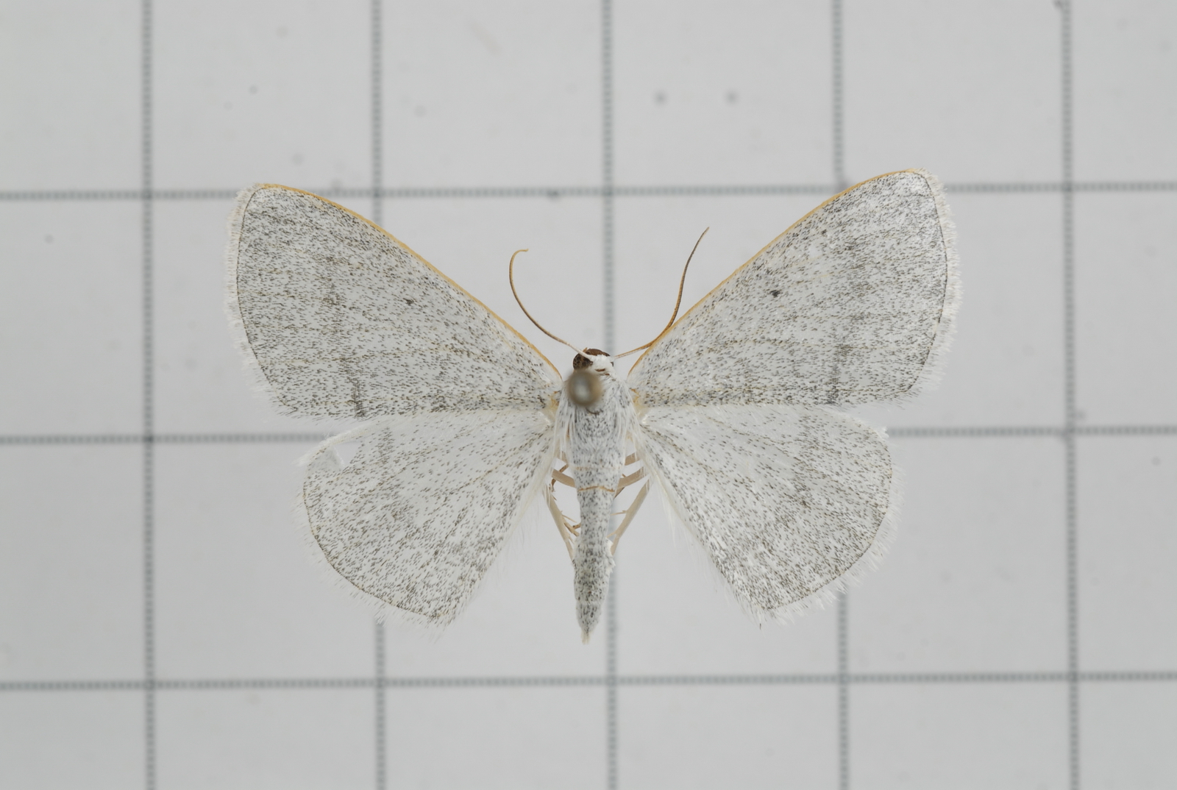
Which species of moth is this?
Lomographa margarita
